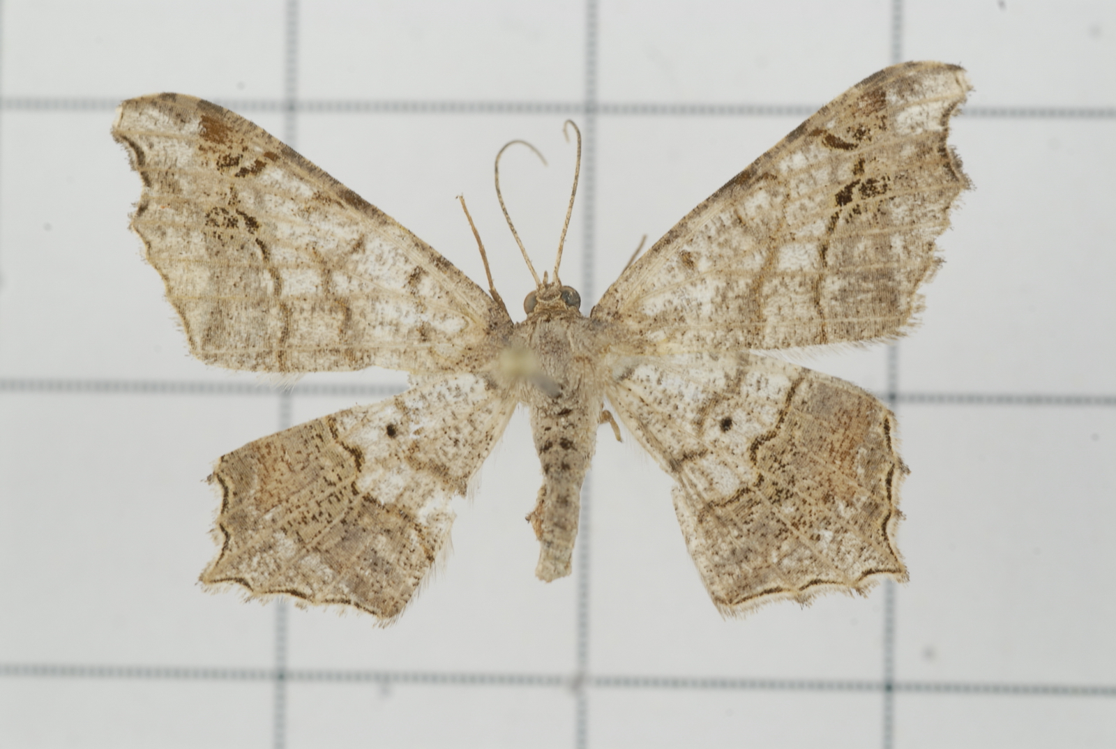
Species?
Chiasmia emersaria
